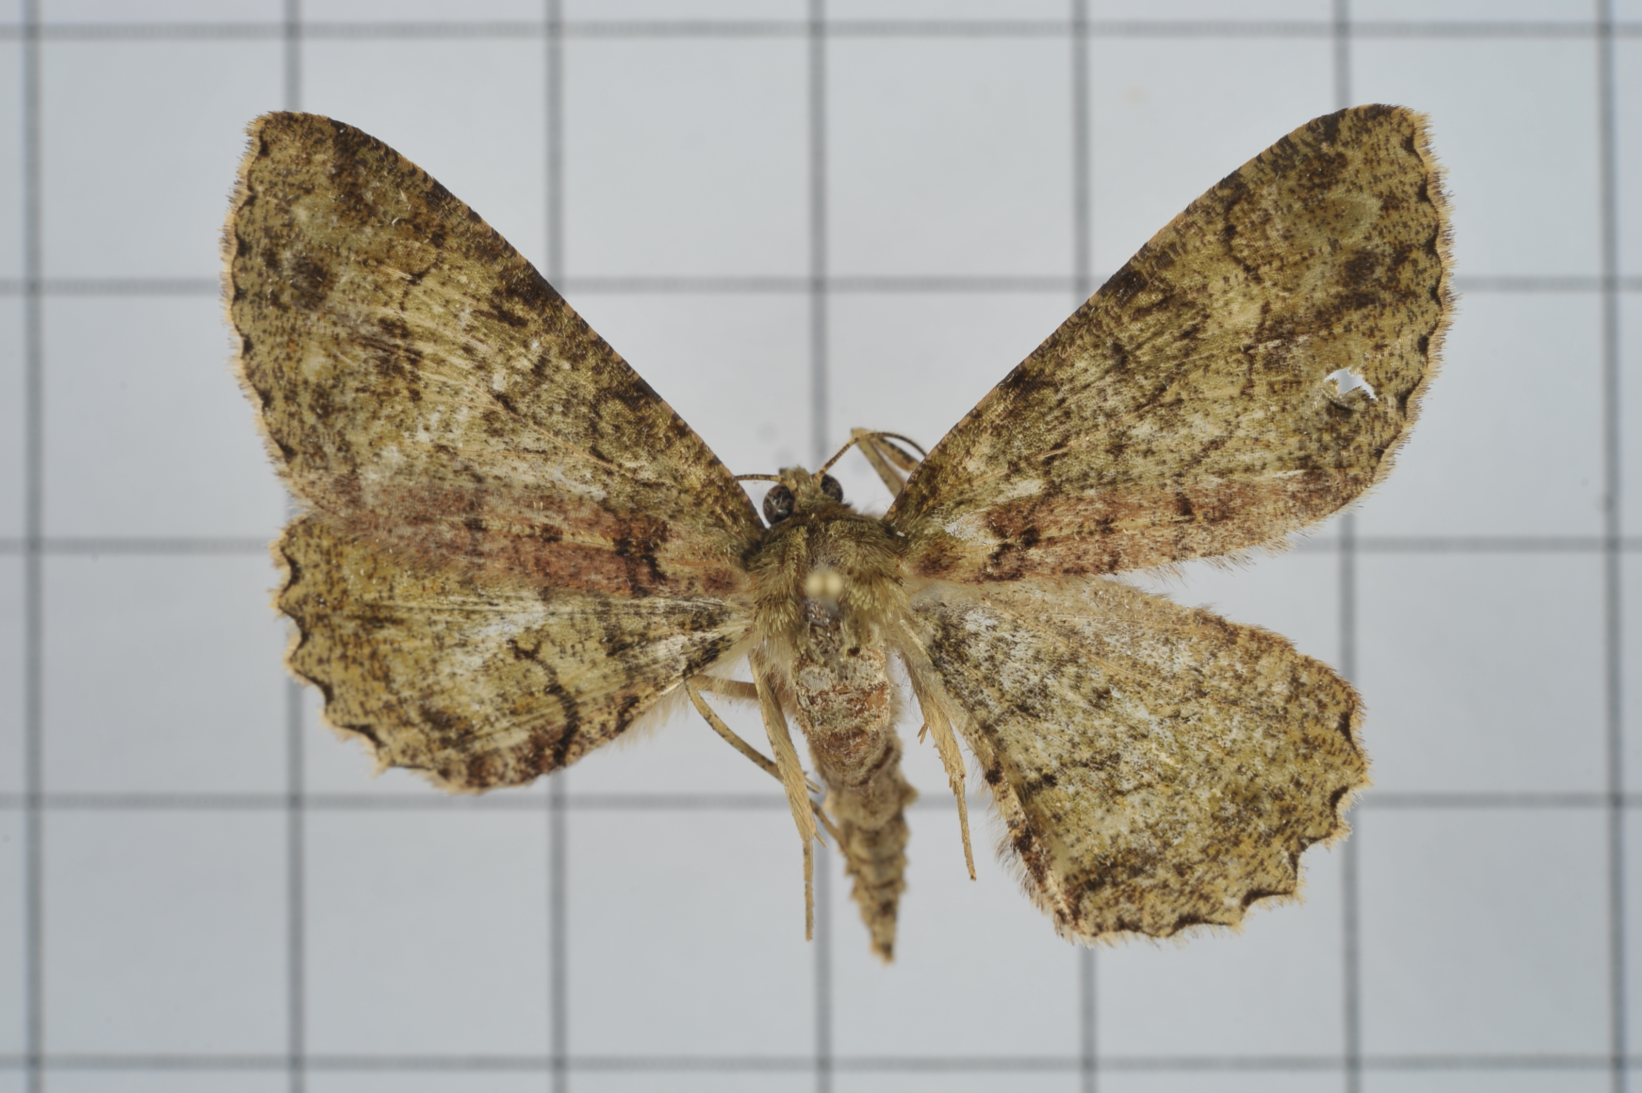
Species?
Paradarisa chloauges chloauges
